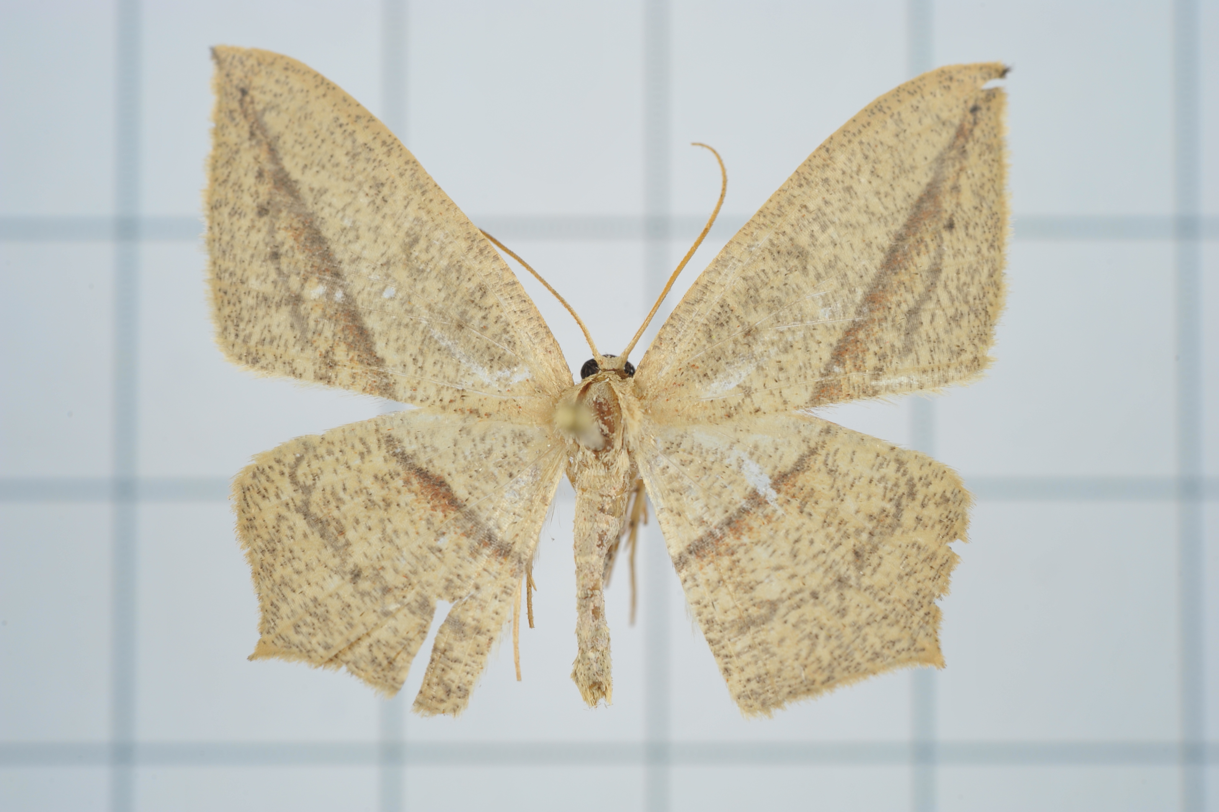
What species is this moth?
Timandra stueningi
